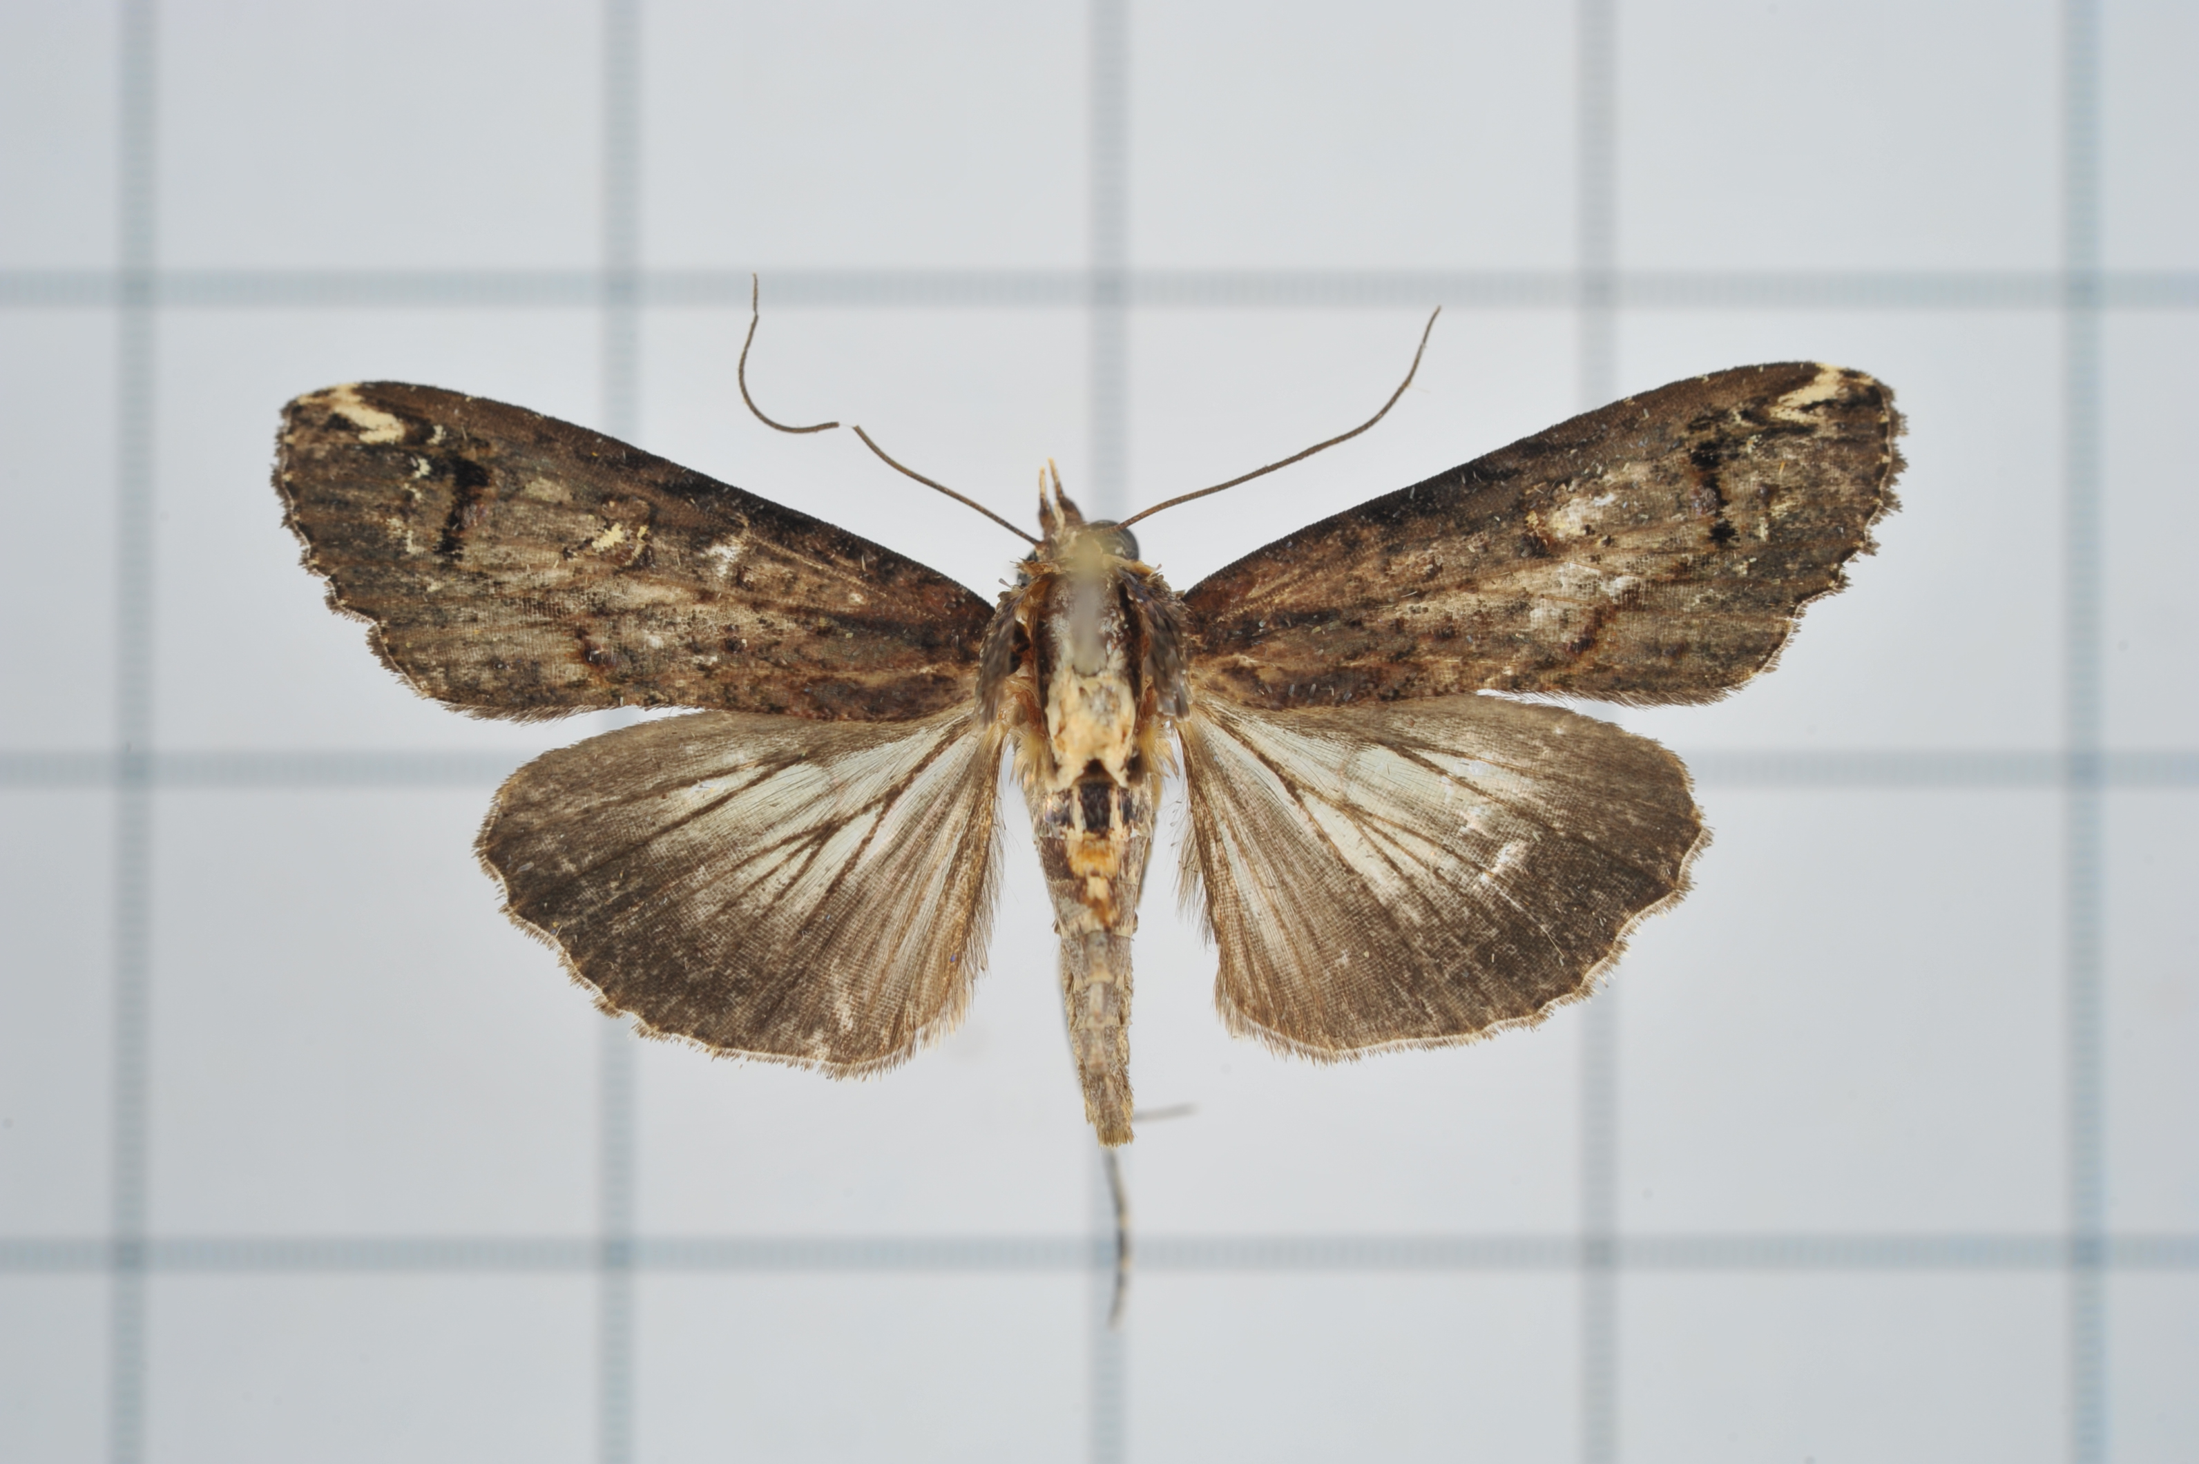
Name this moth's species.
Lophoptera brunnama
